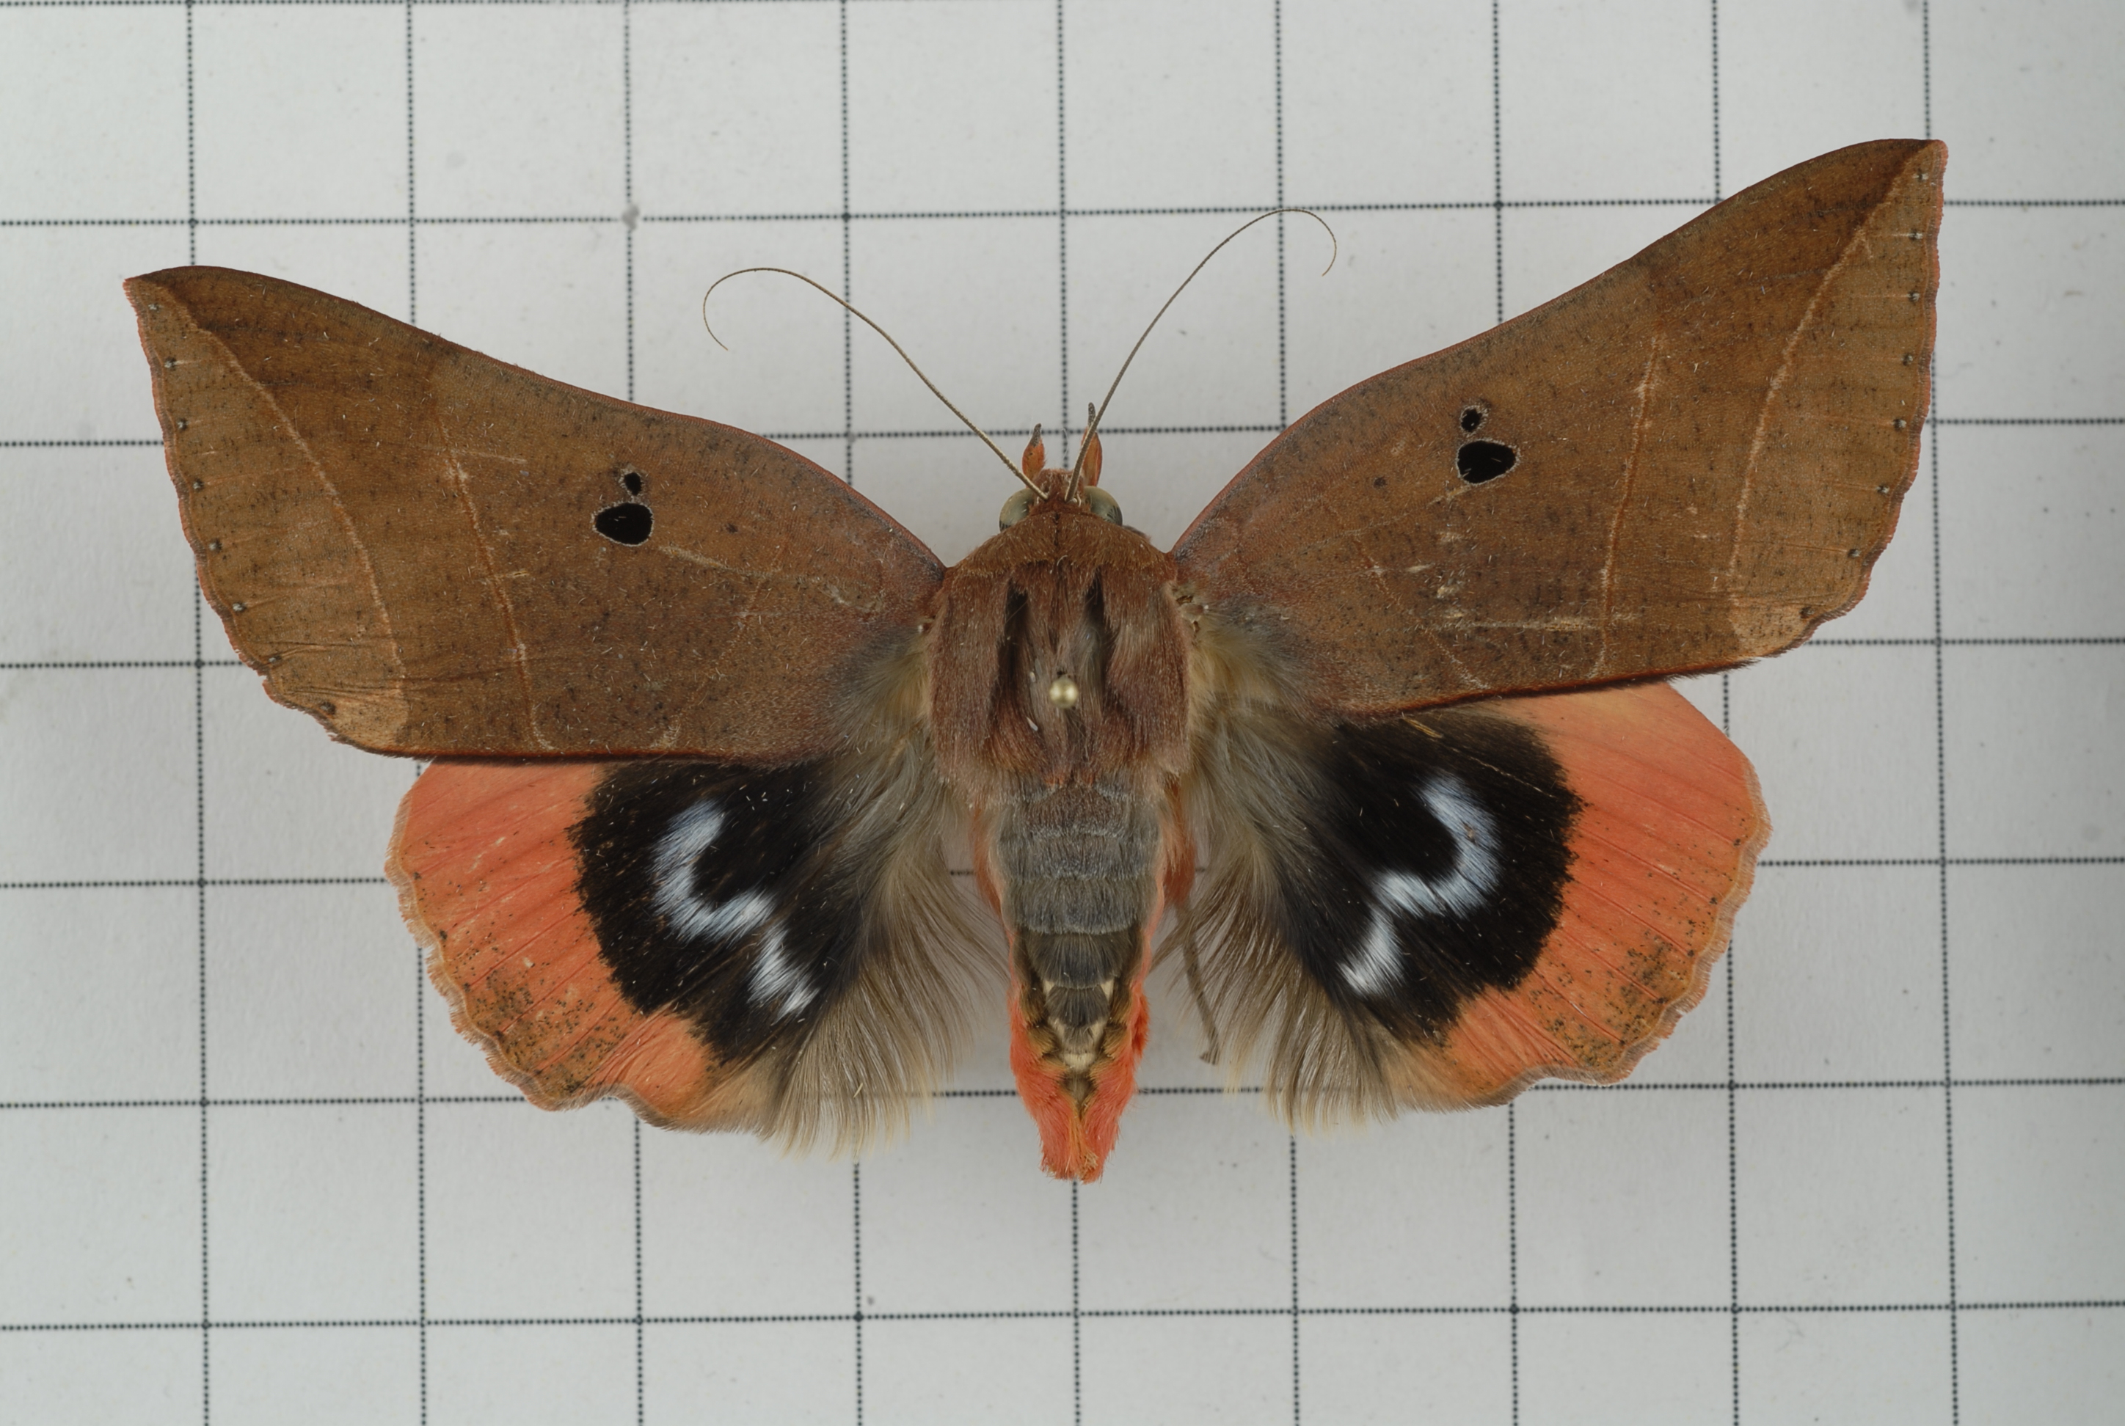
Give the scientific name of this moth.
Thyas juno
